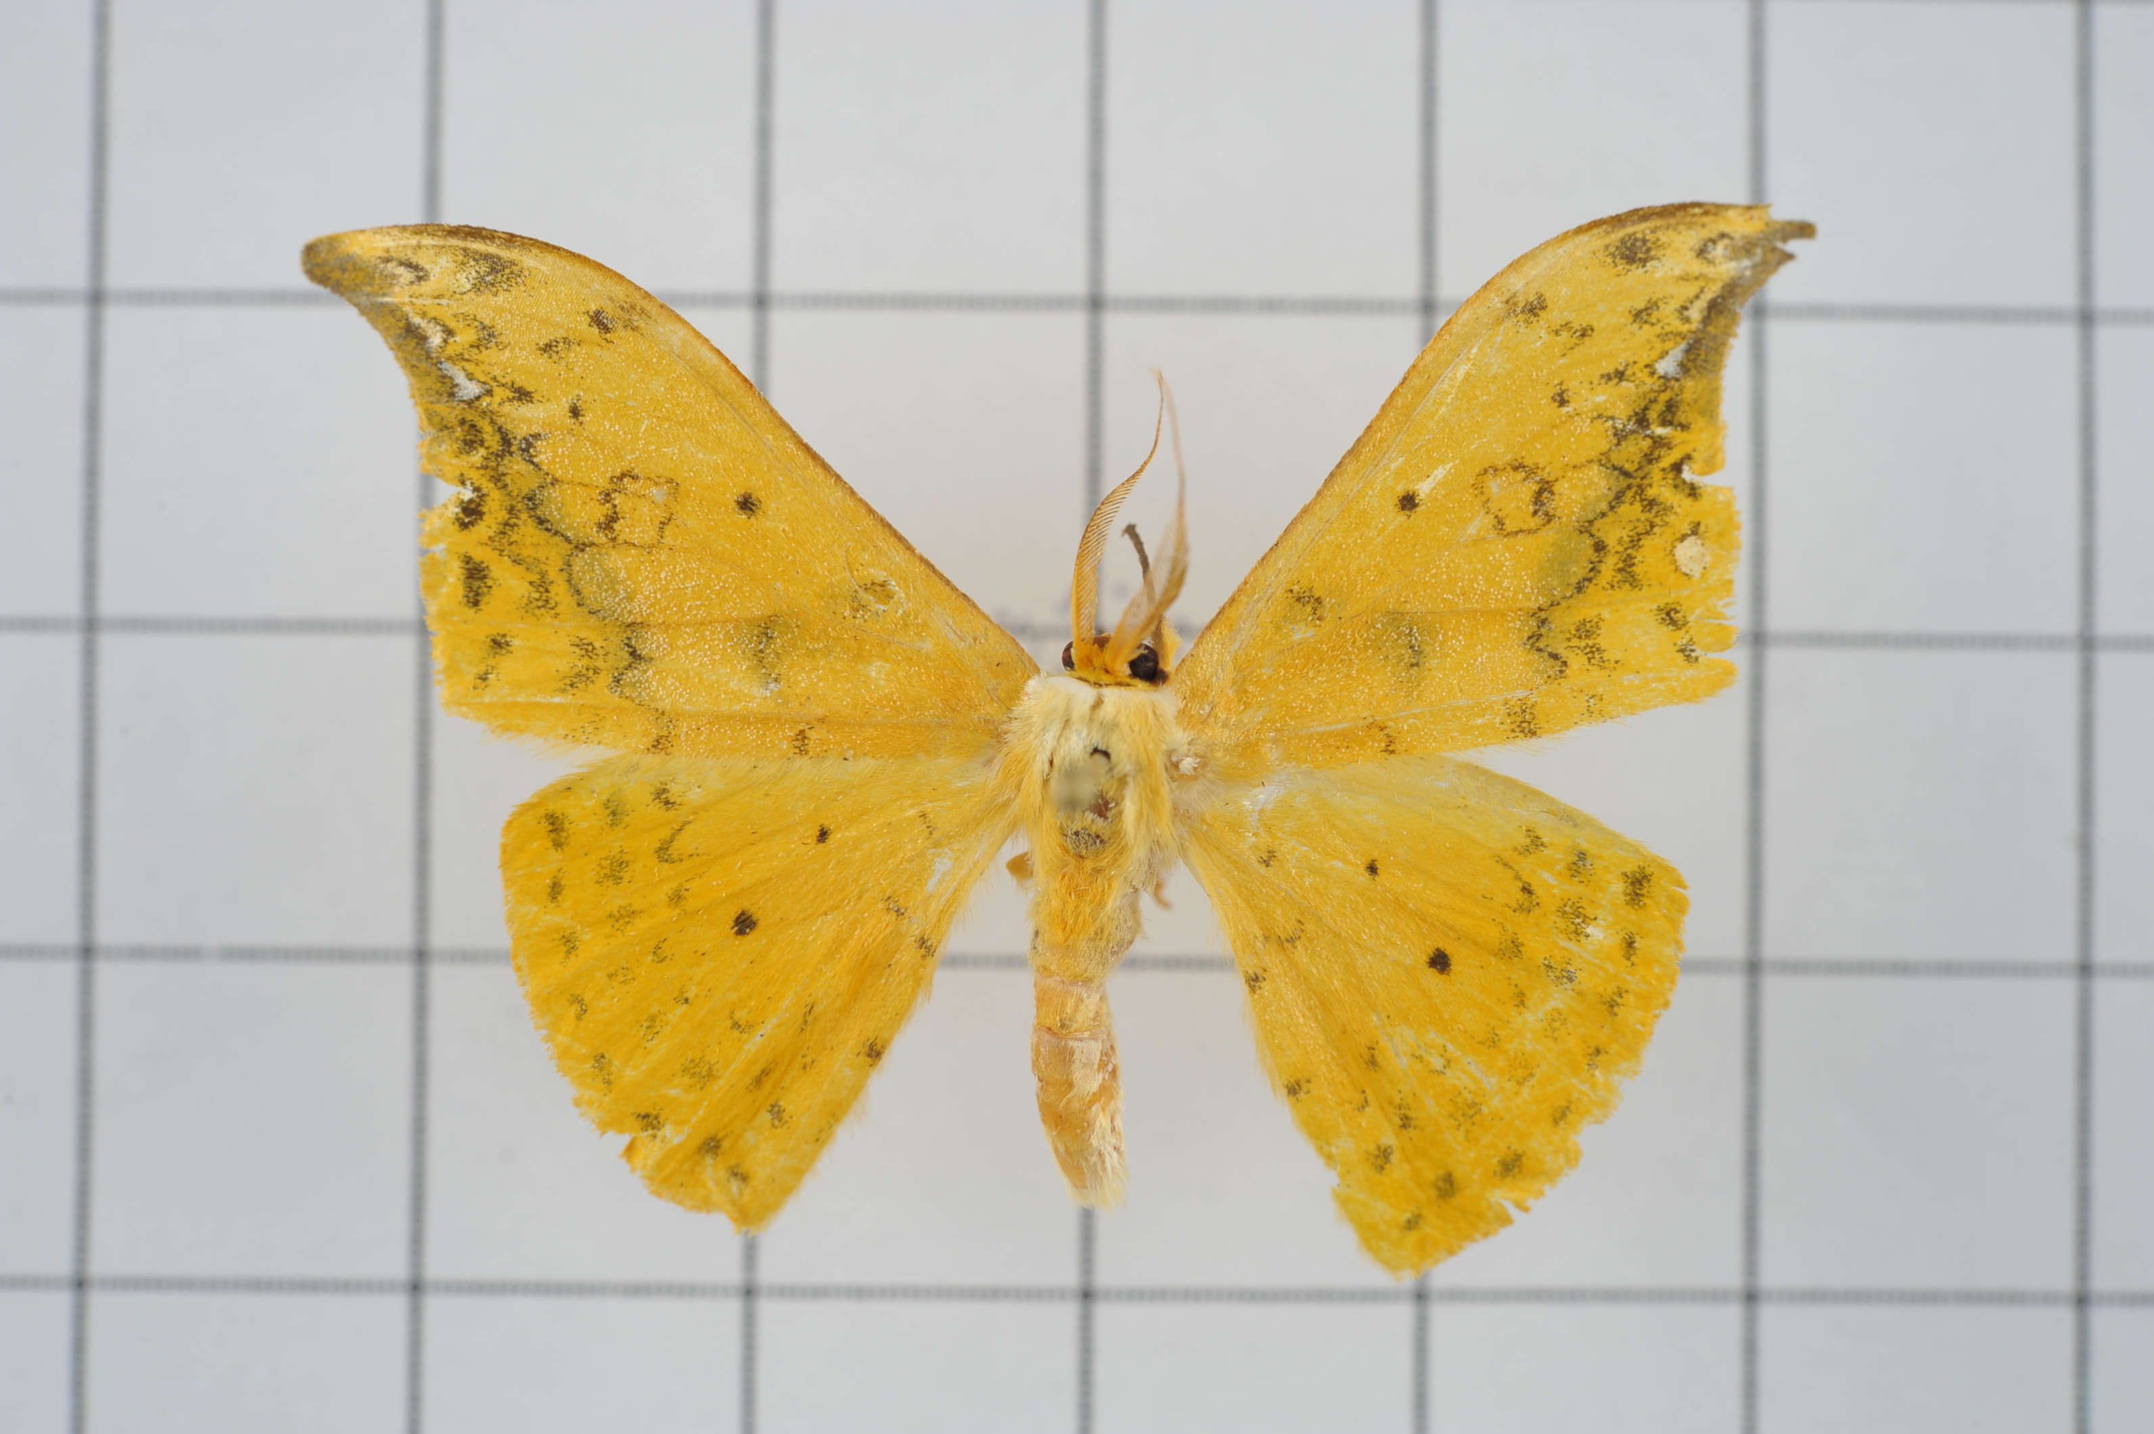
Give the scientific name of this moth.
Tridrepana flava flava
